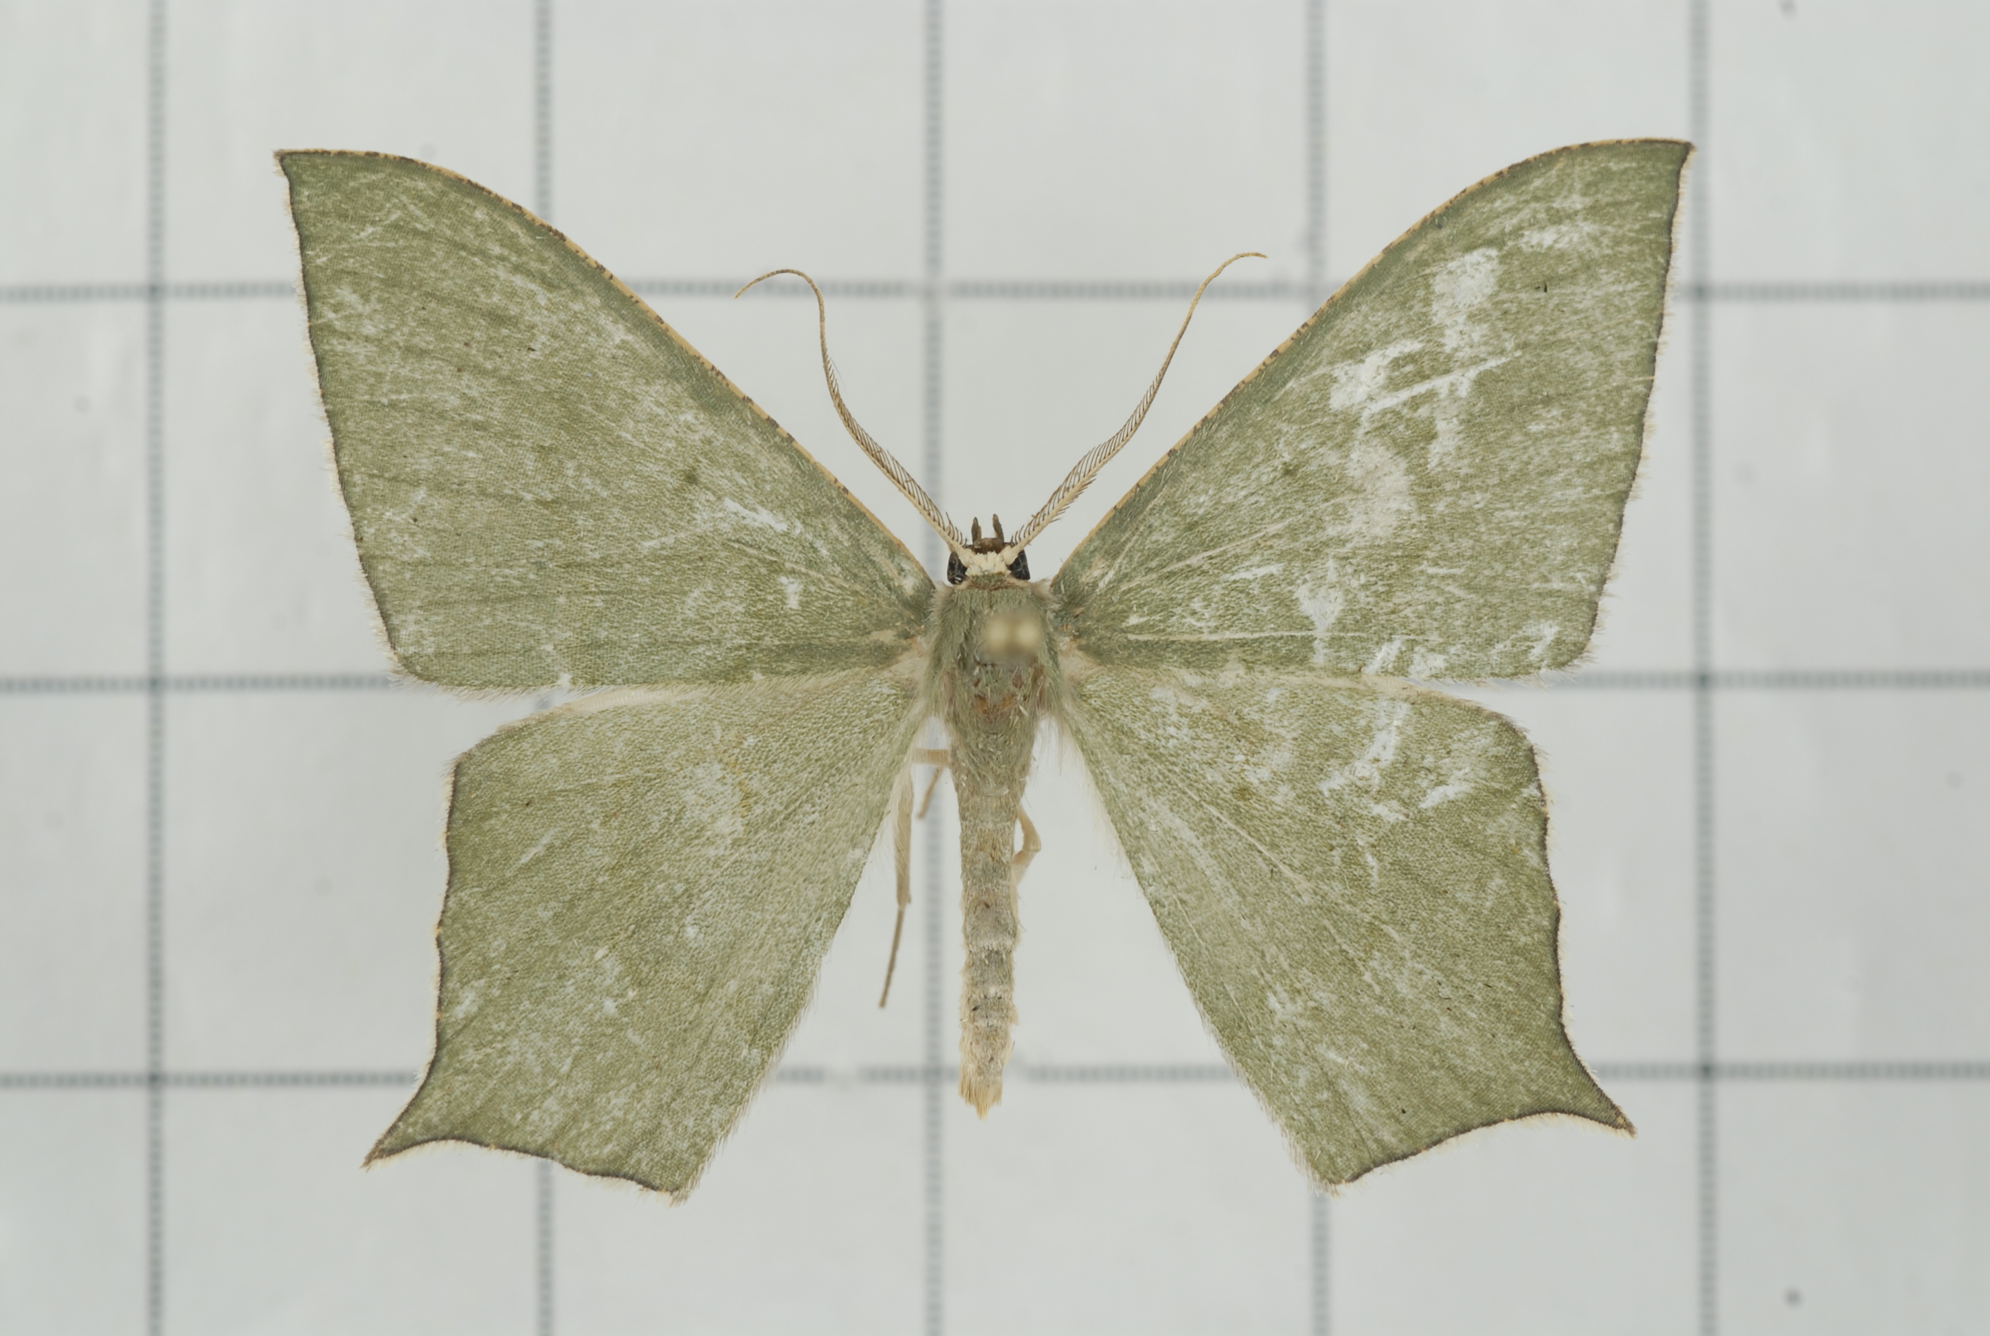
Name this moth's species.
Maxates quadripunctata
